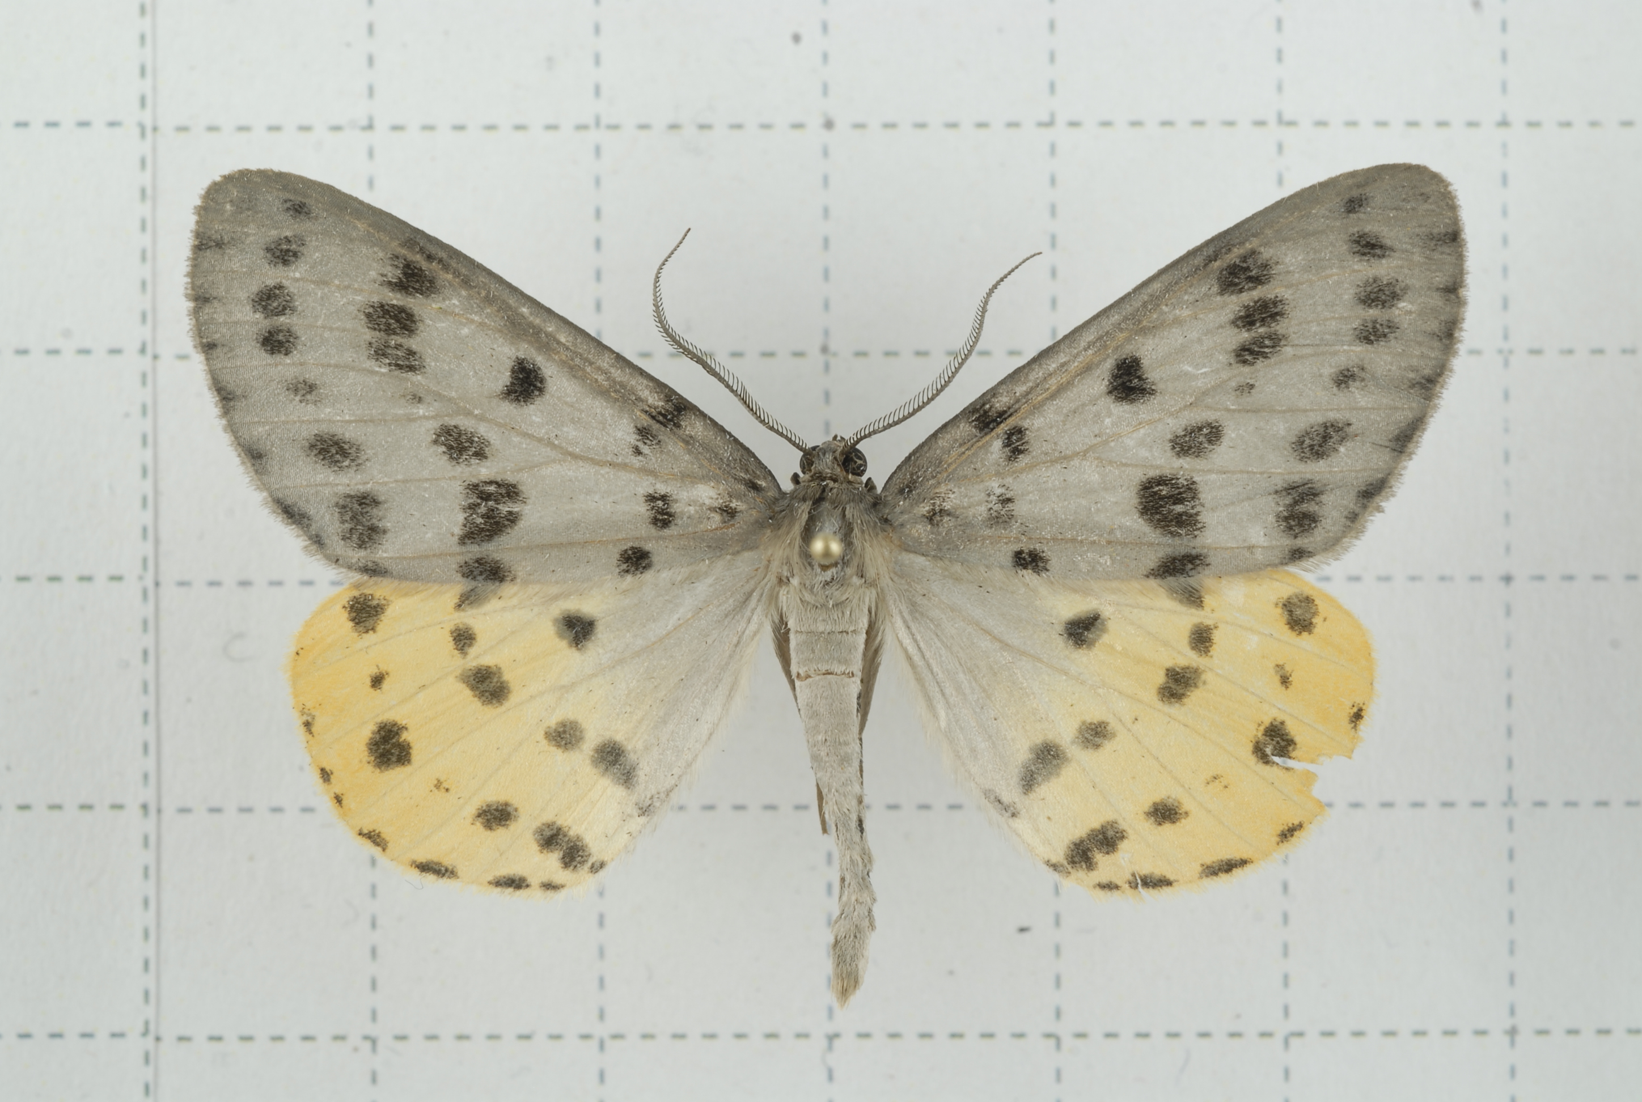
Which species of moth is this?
Arichanna postflava
